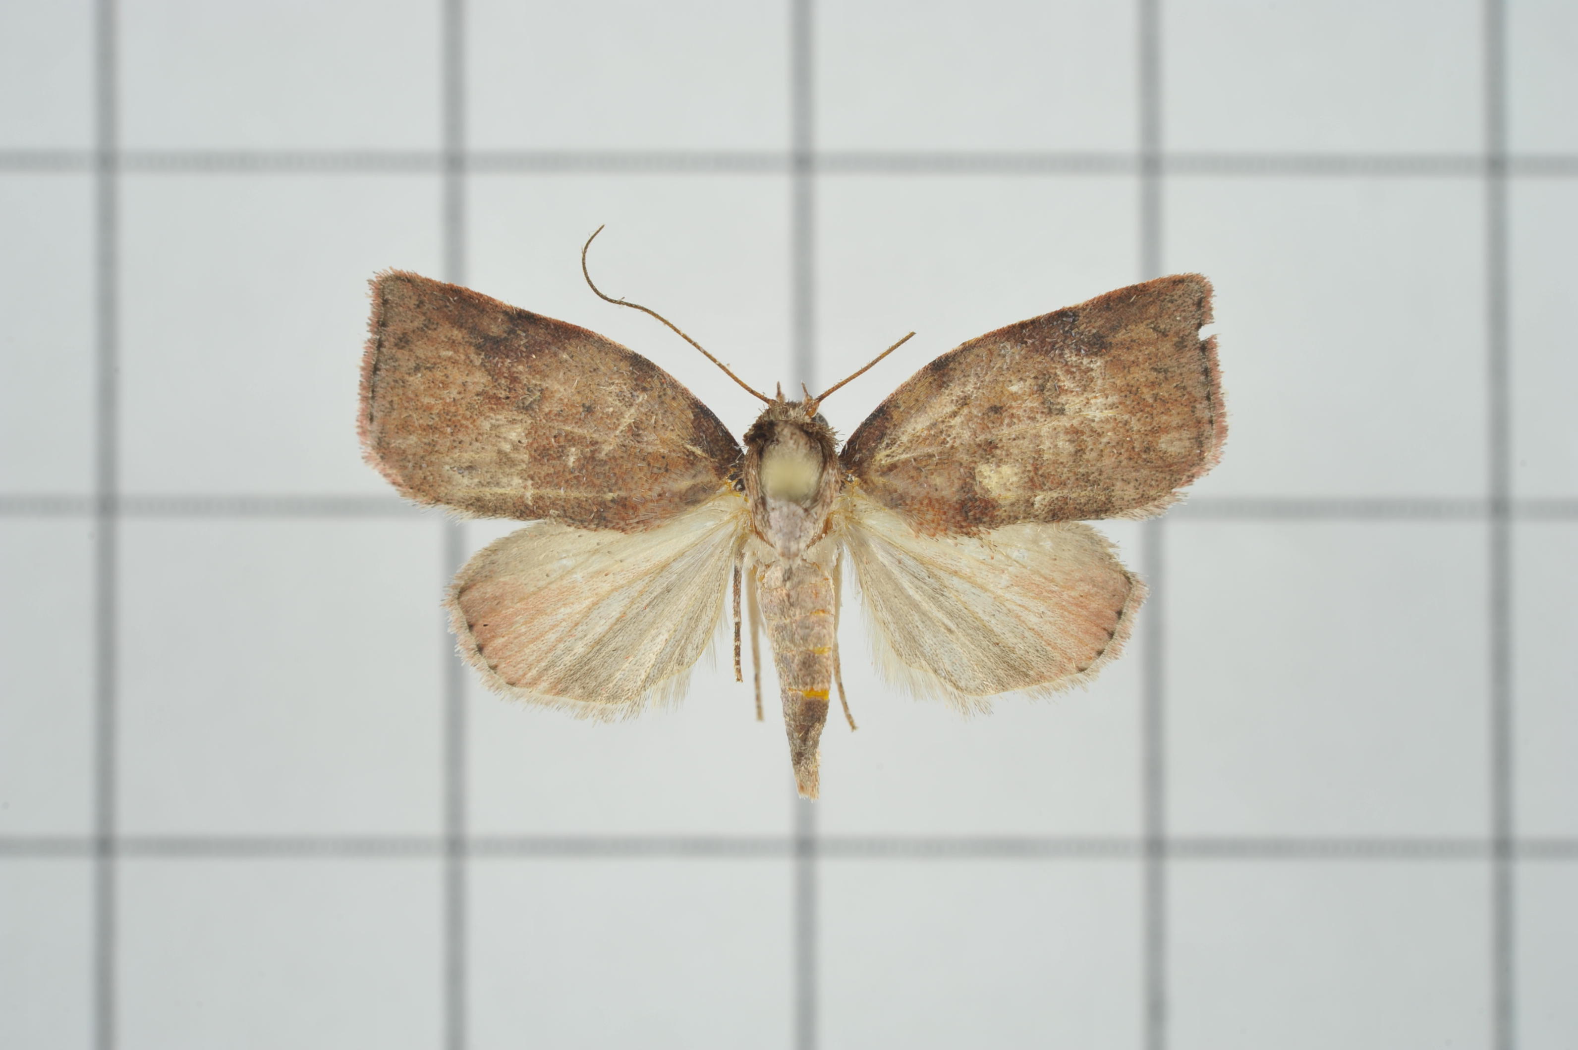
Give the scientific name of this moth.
Beara tortriciformis
